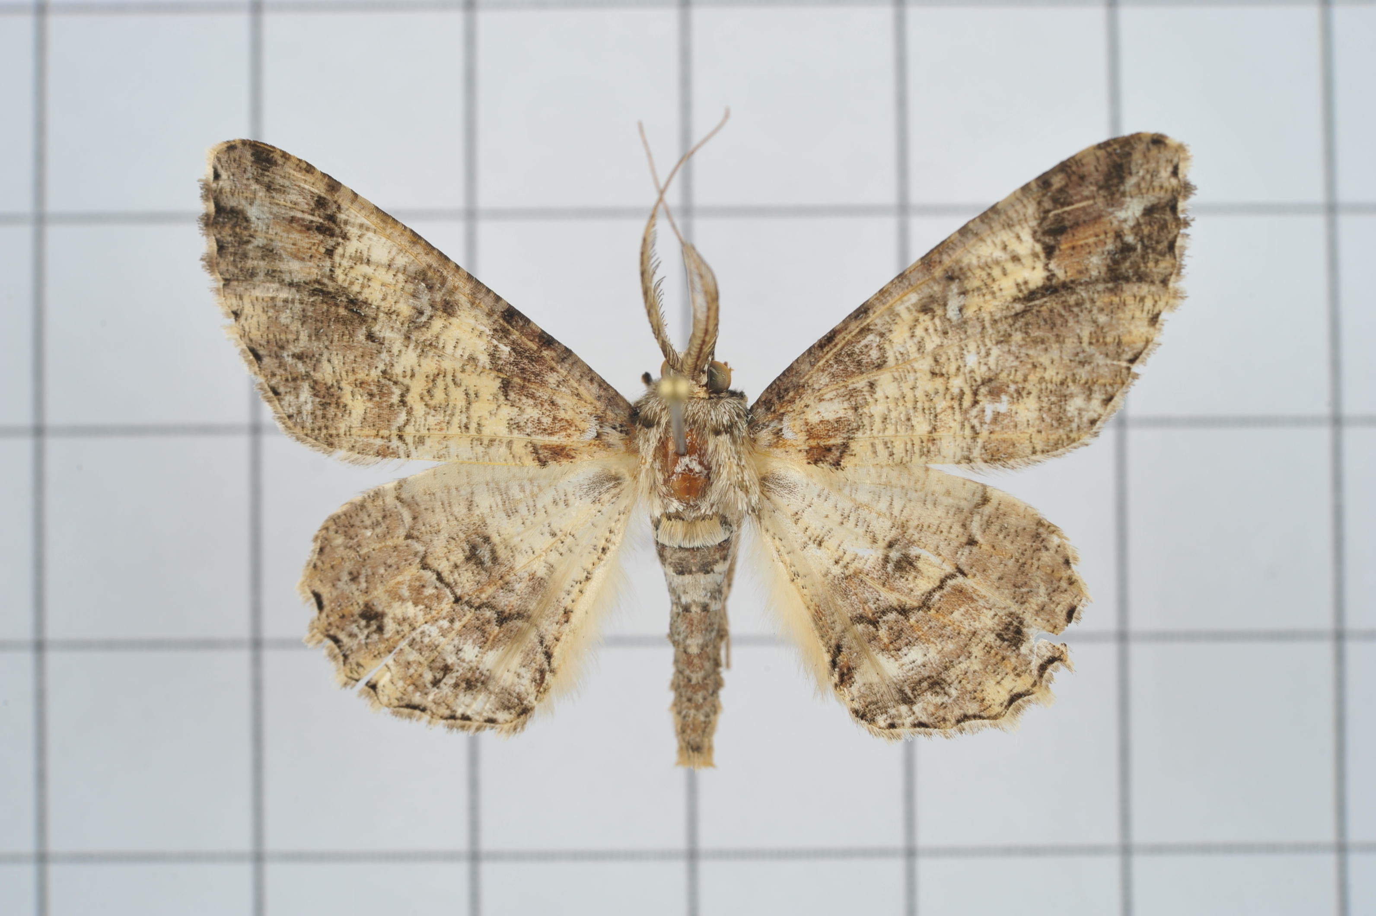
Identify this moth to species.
Cleora fraterna
